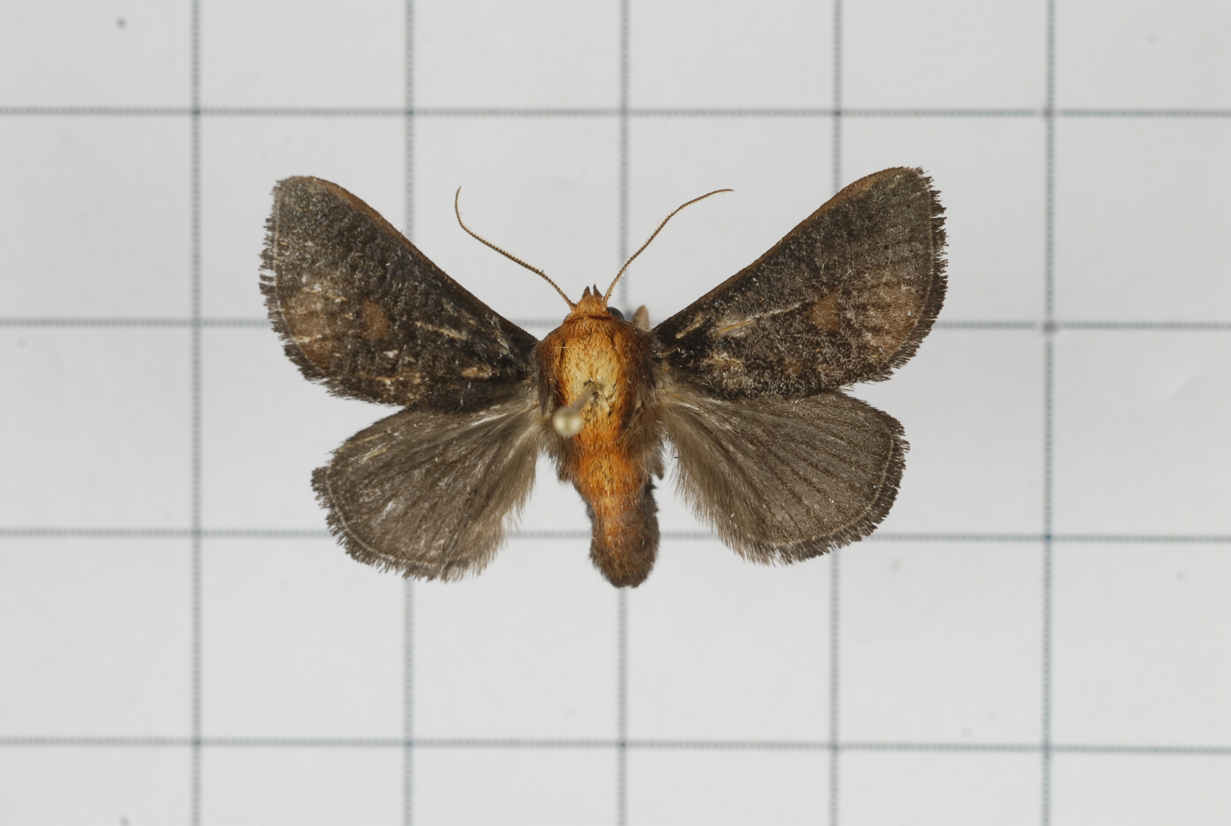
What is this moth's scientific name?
Iraga rugosa
